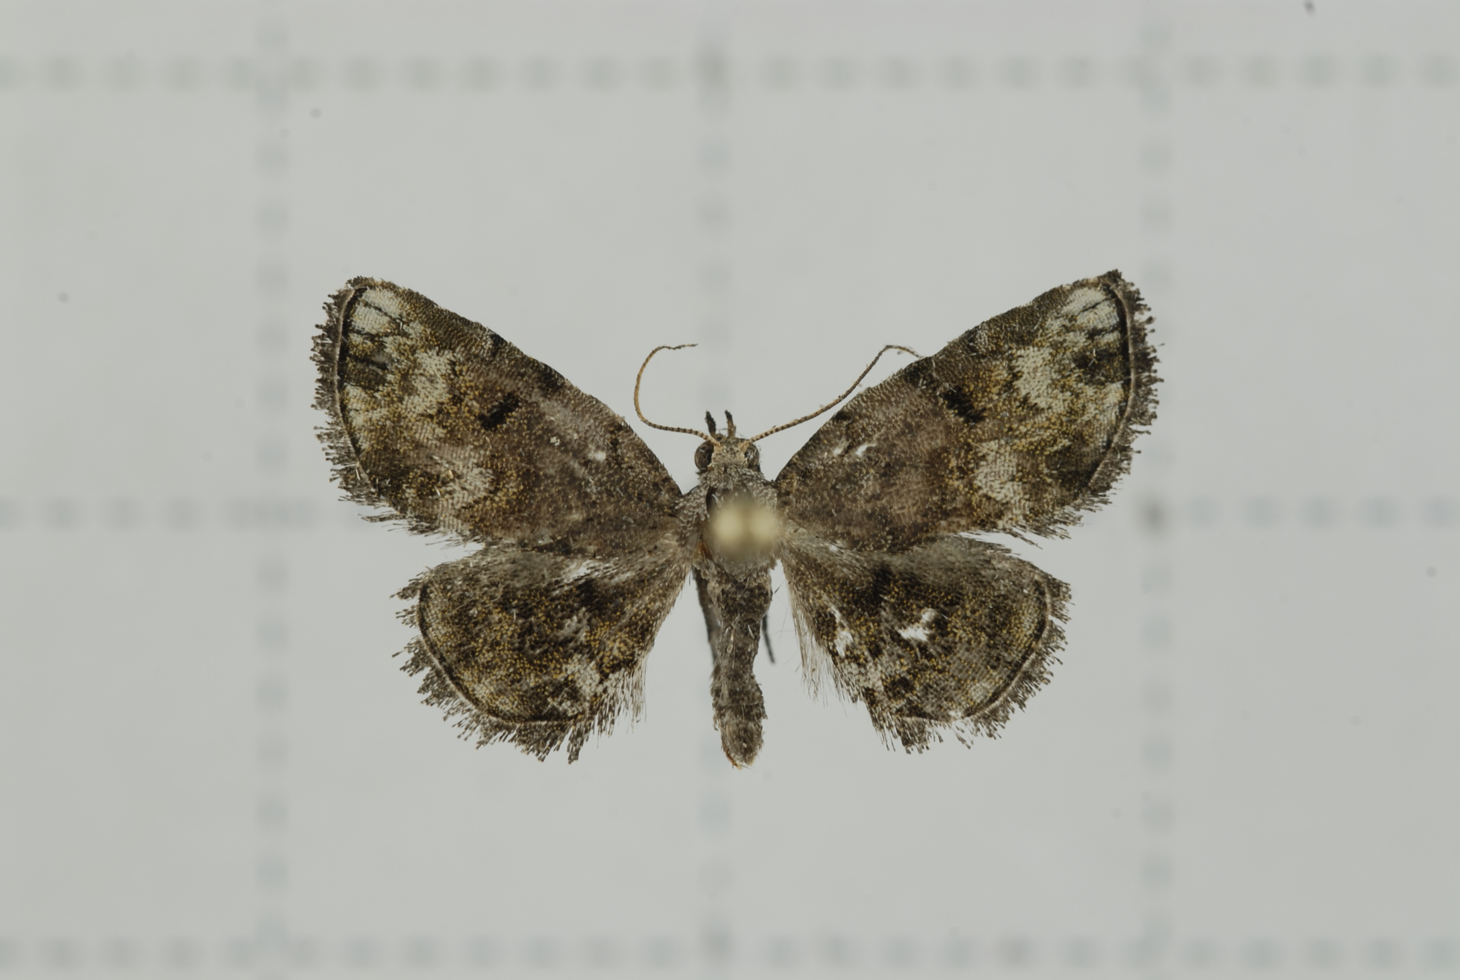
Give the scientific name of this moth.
Mataeomera biangulata
